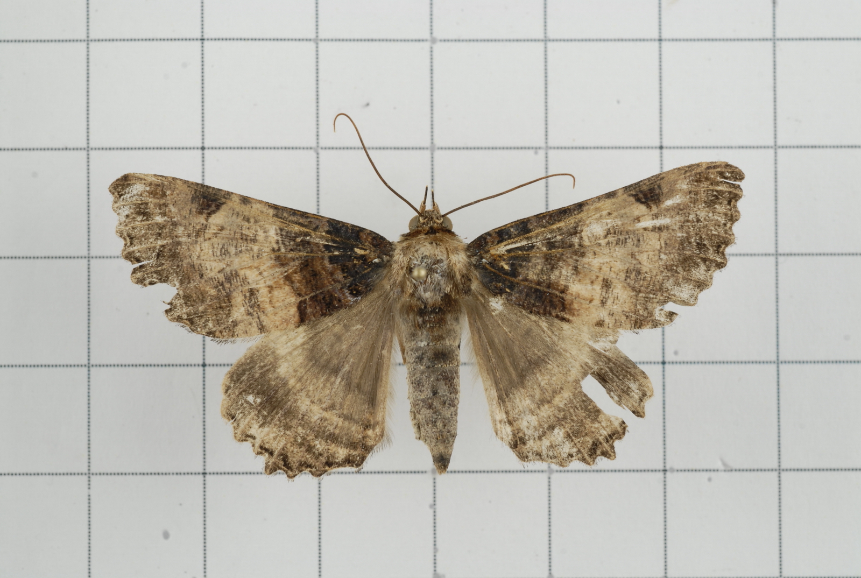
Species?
Daddala lucilla
